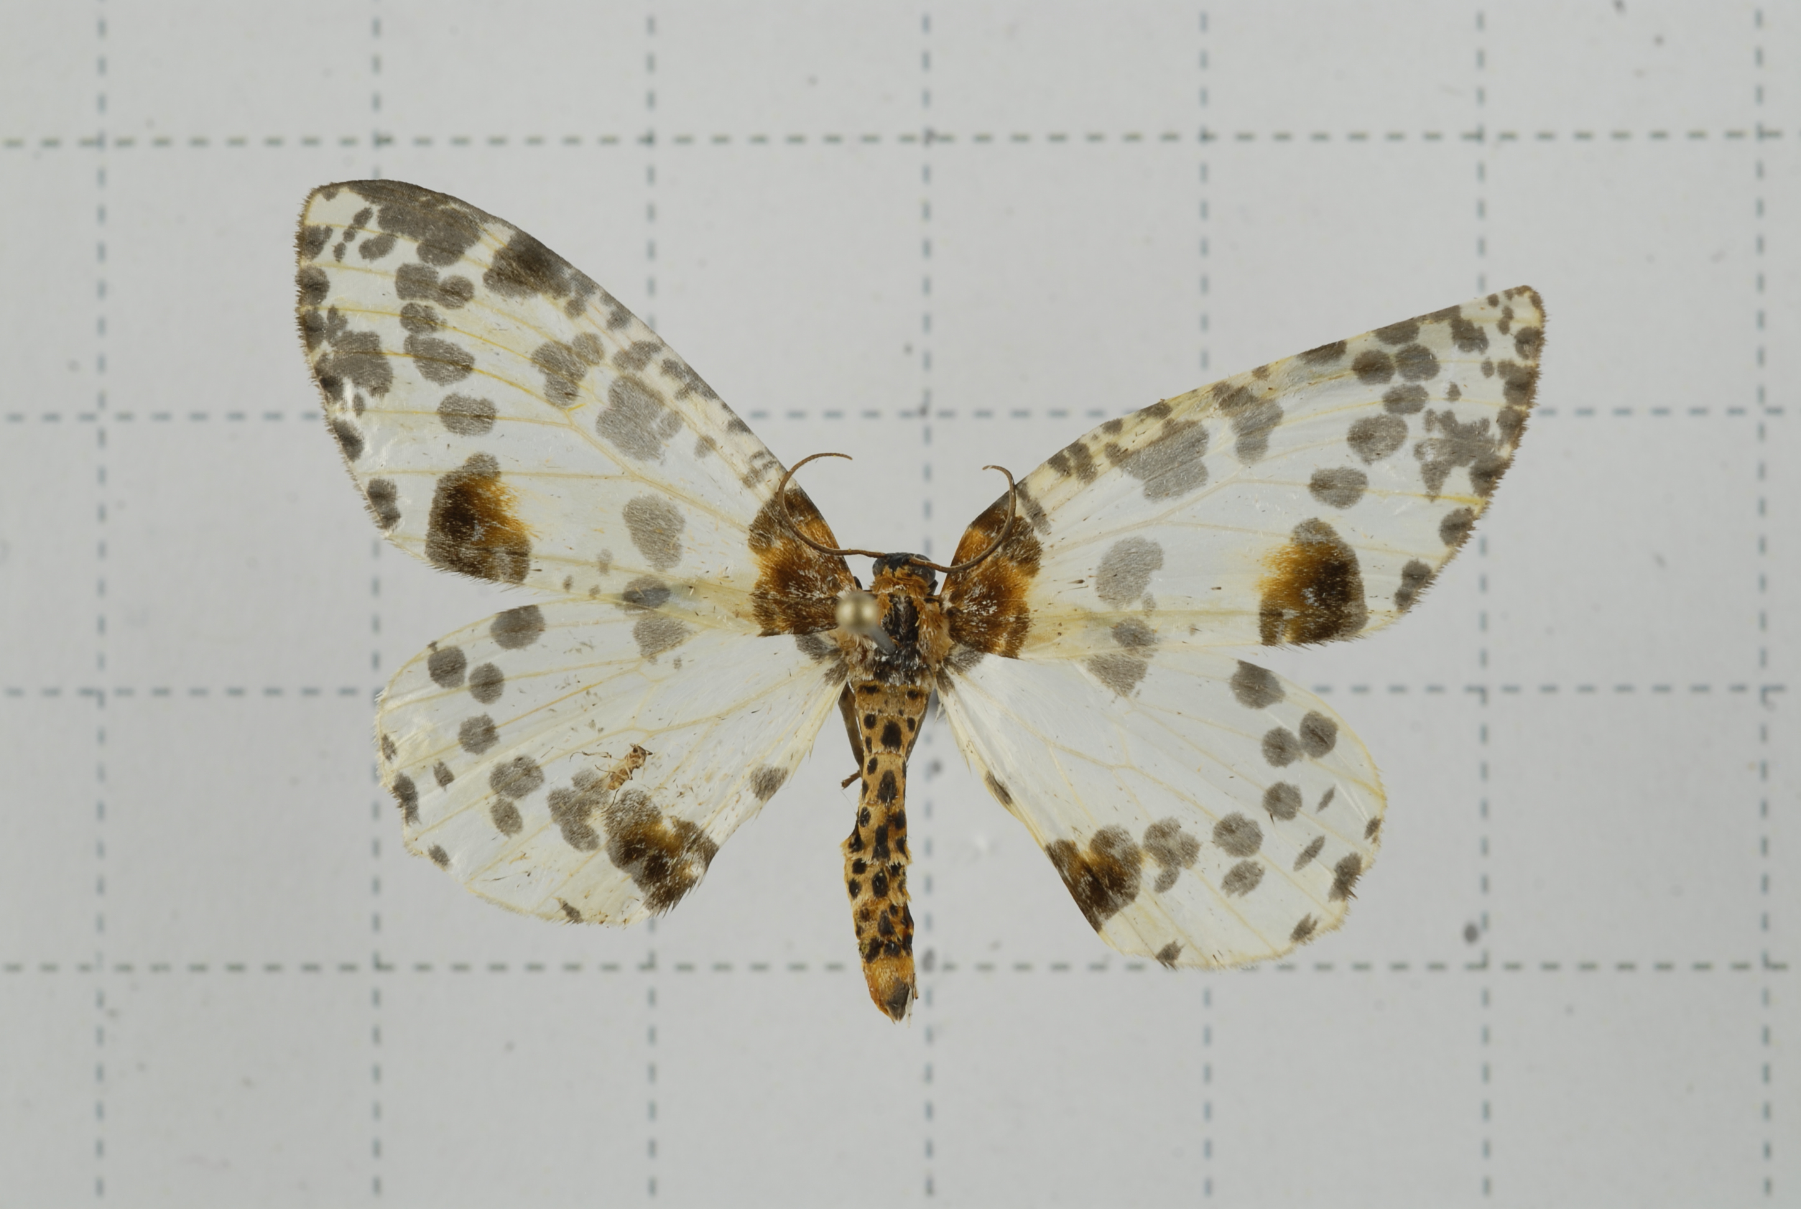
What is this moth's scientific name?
Abraxas formosilluminata
